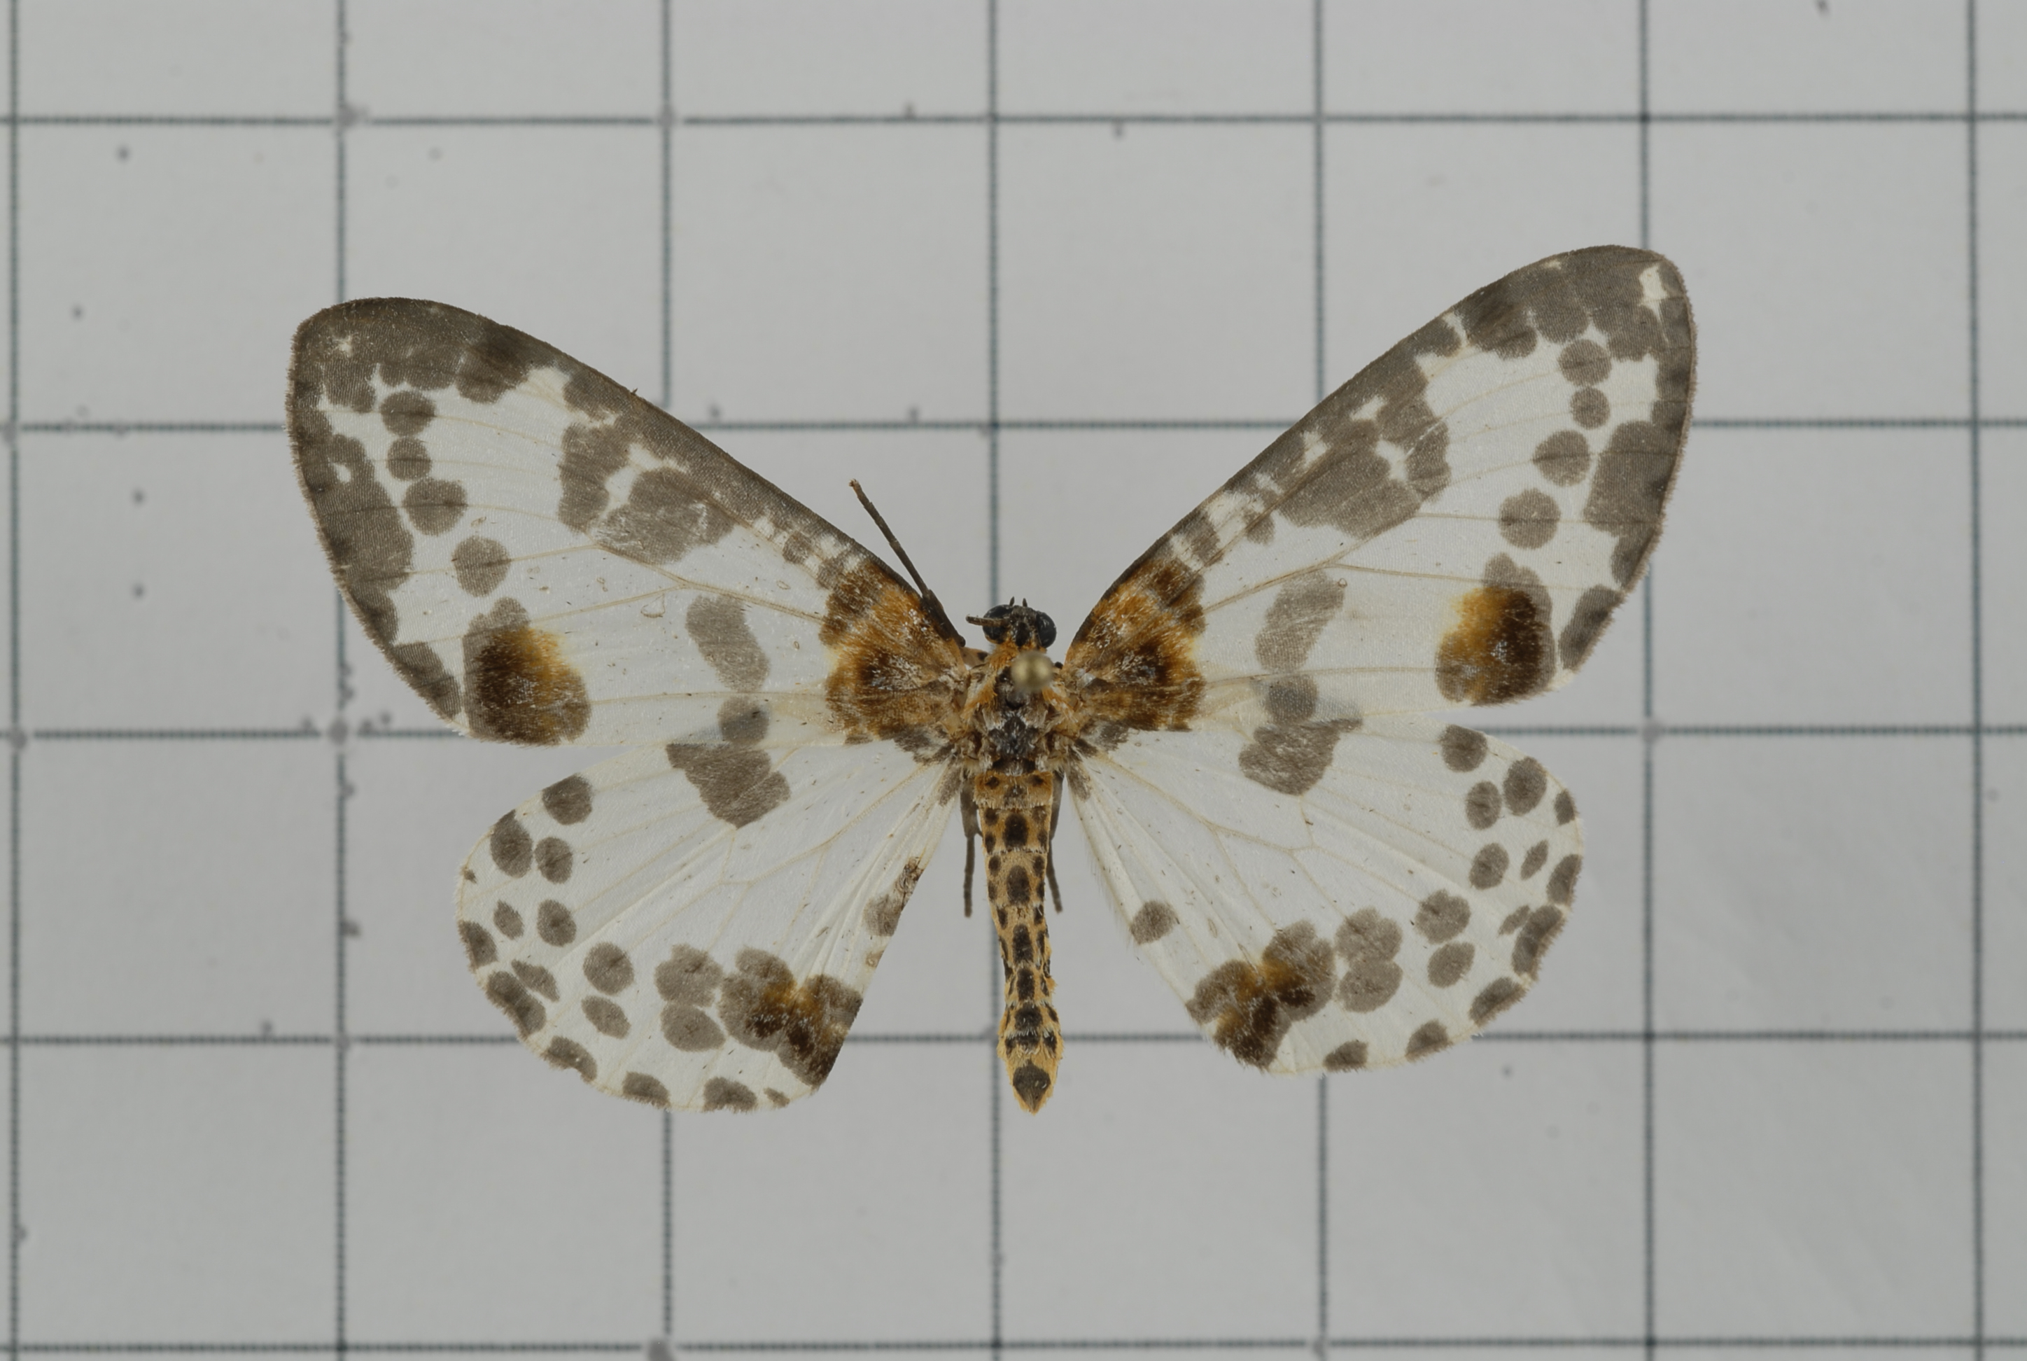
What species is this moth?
Abraxas formosilluminata
